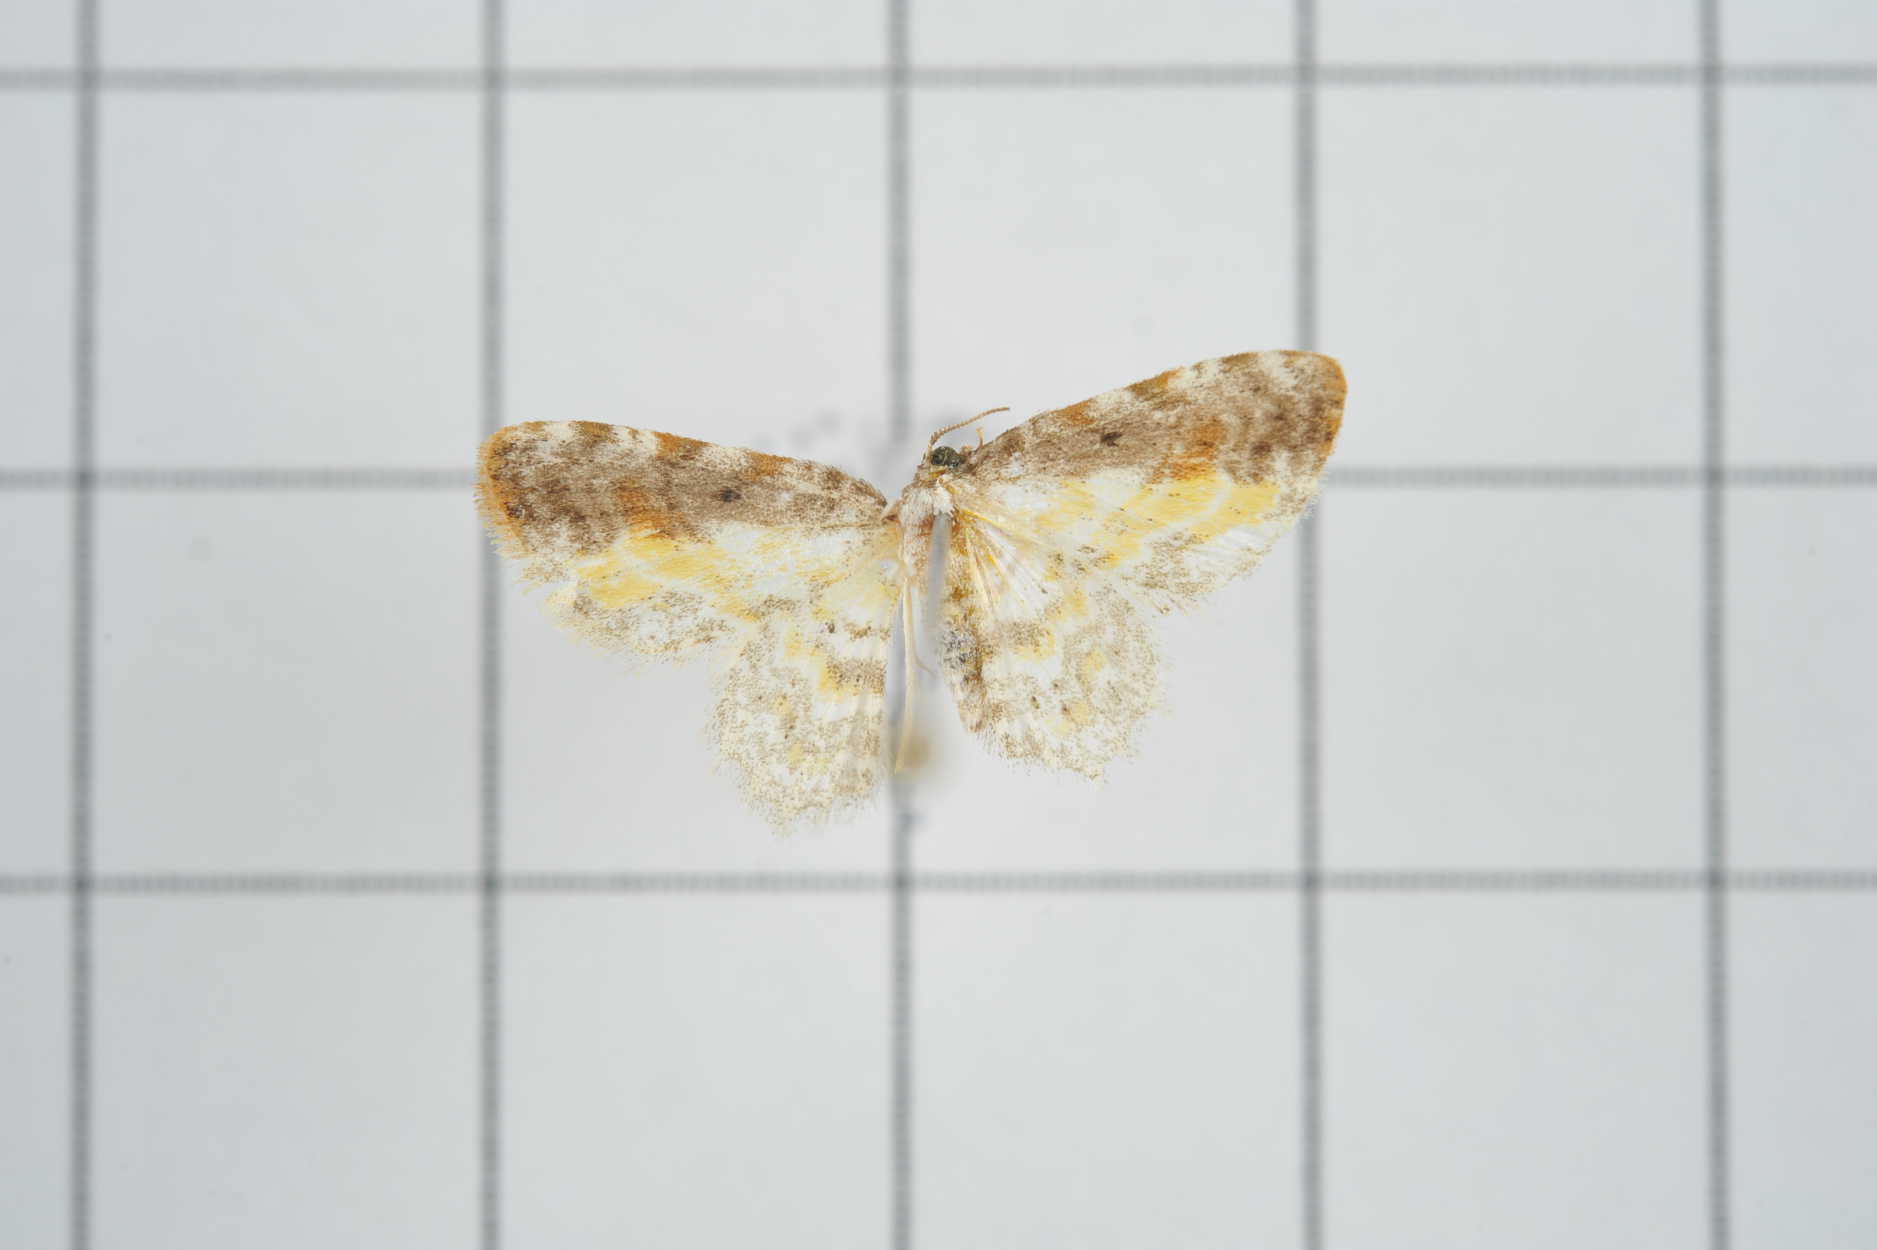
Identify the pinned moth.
Acolutha pictaria imbecilla
